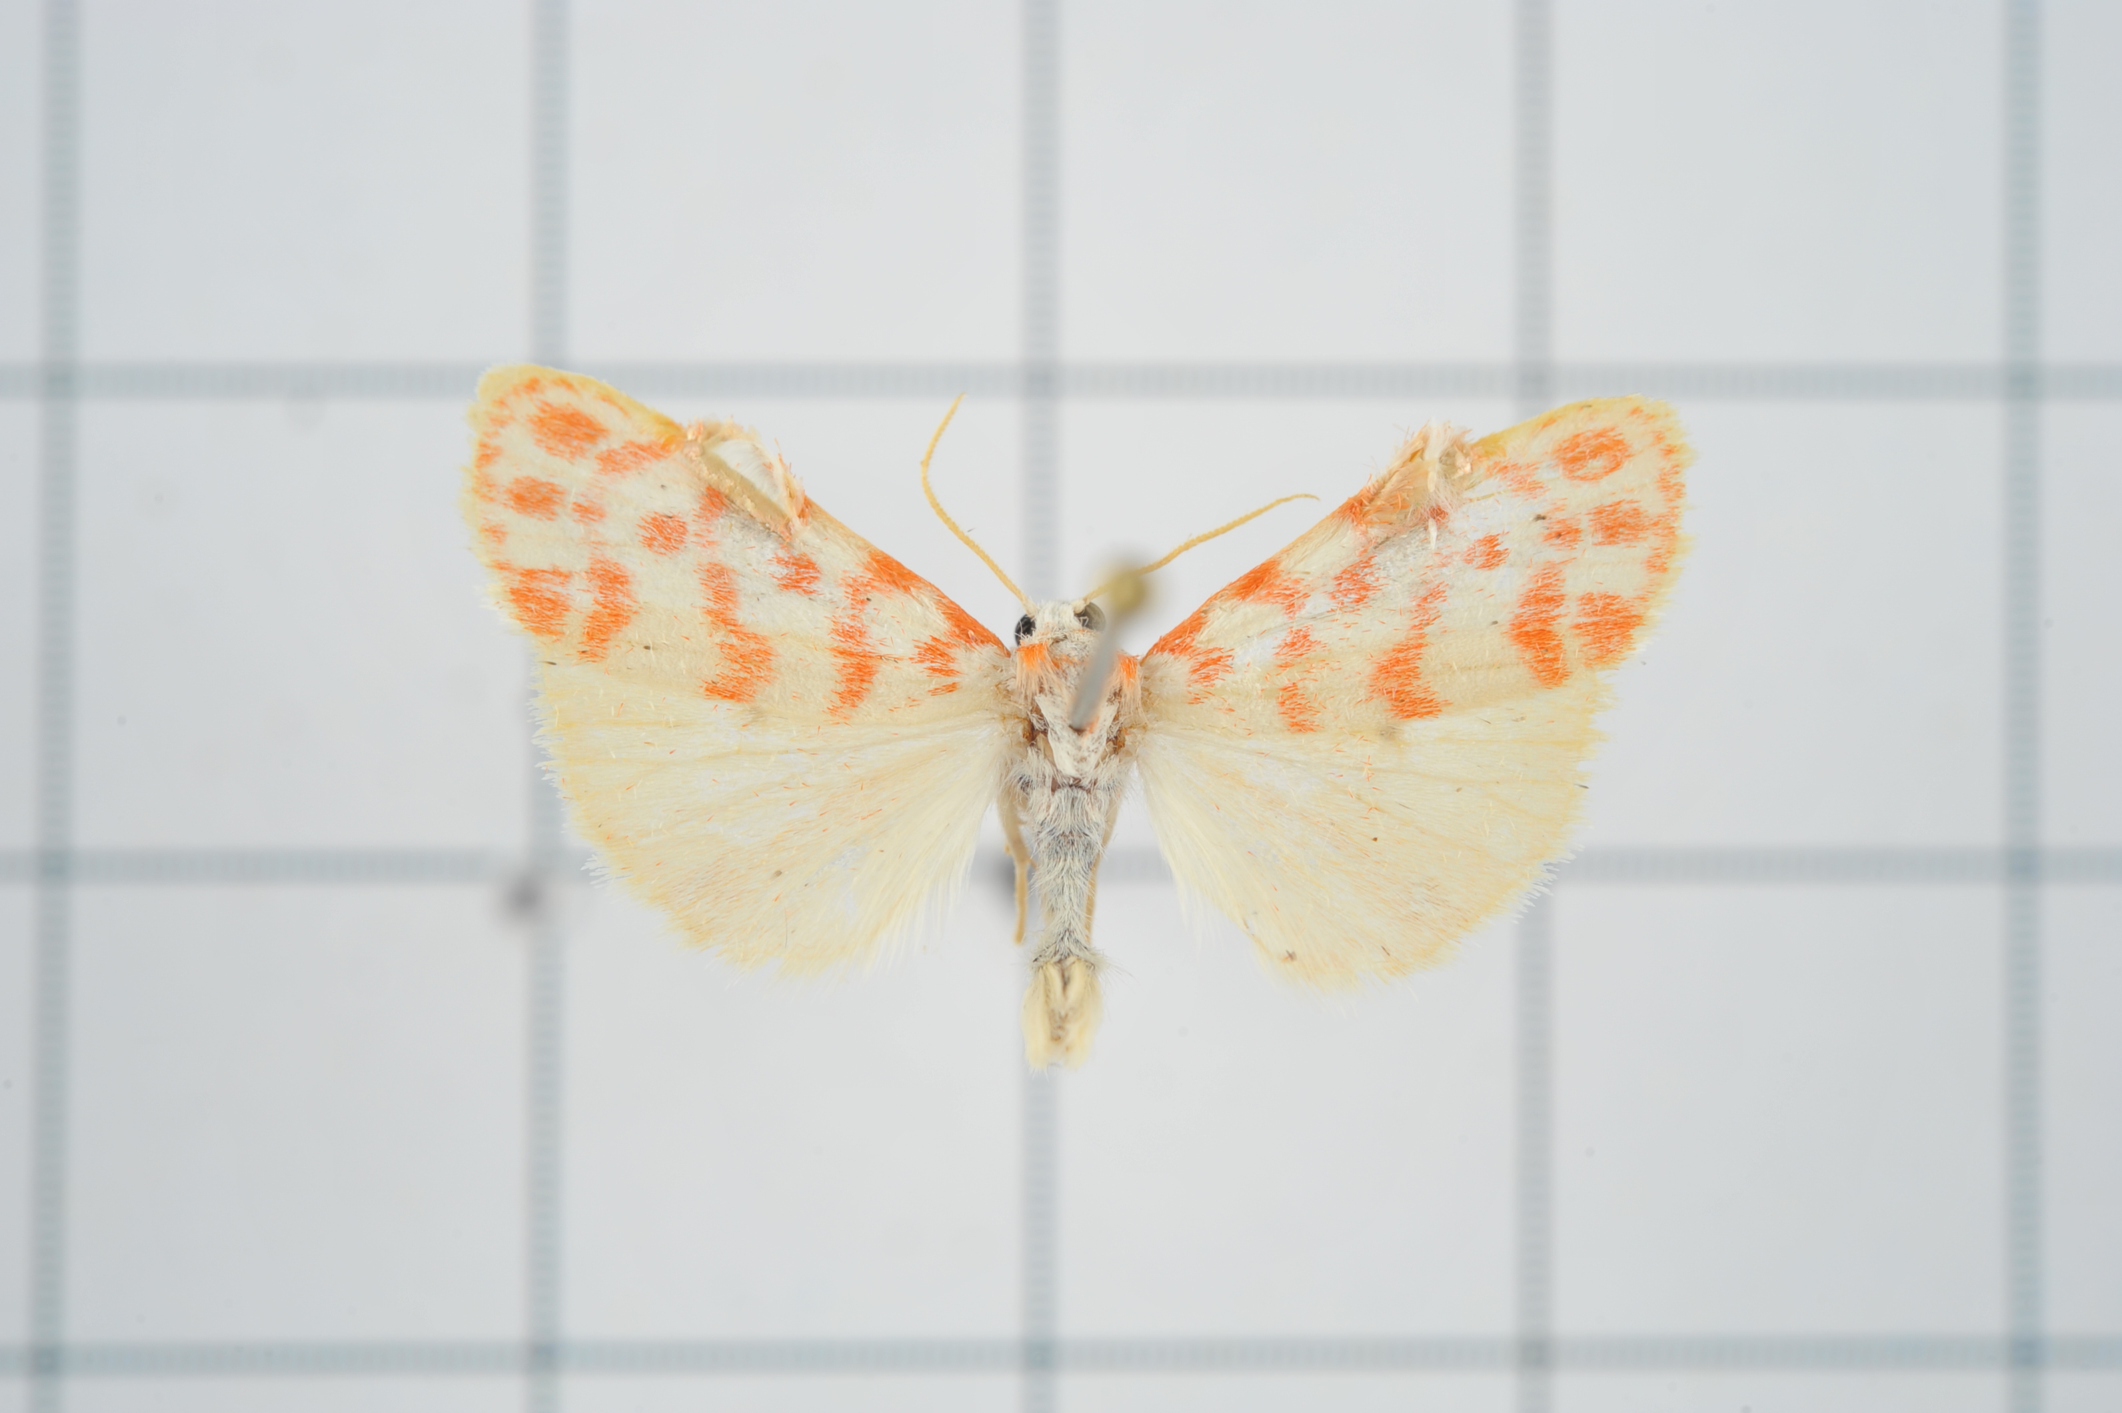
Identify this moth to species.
Nephelomilta pusilla
